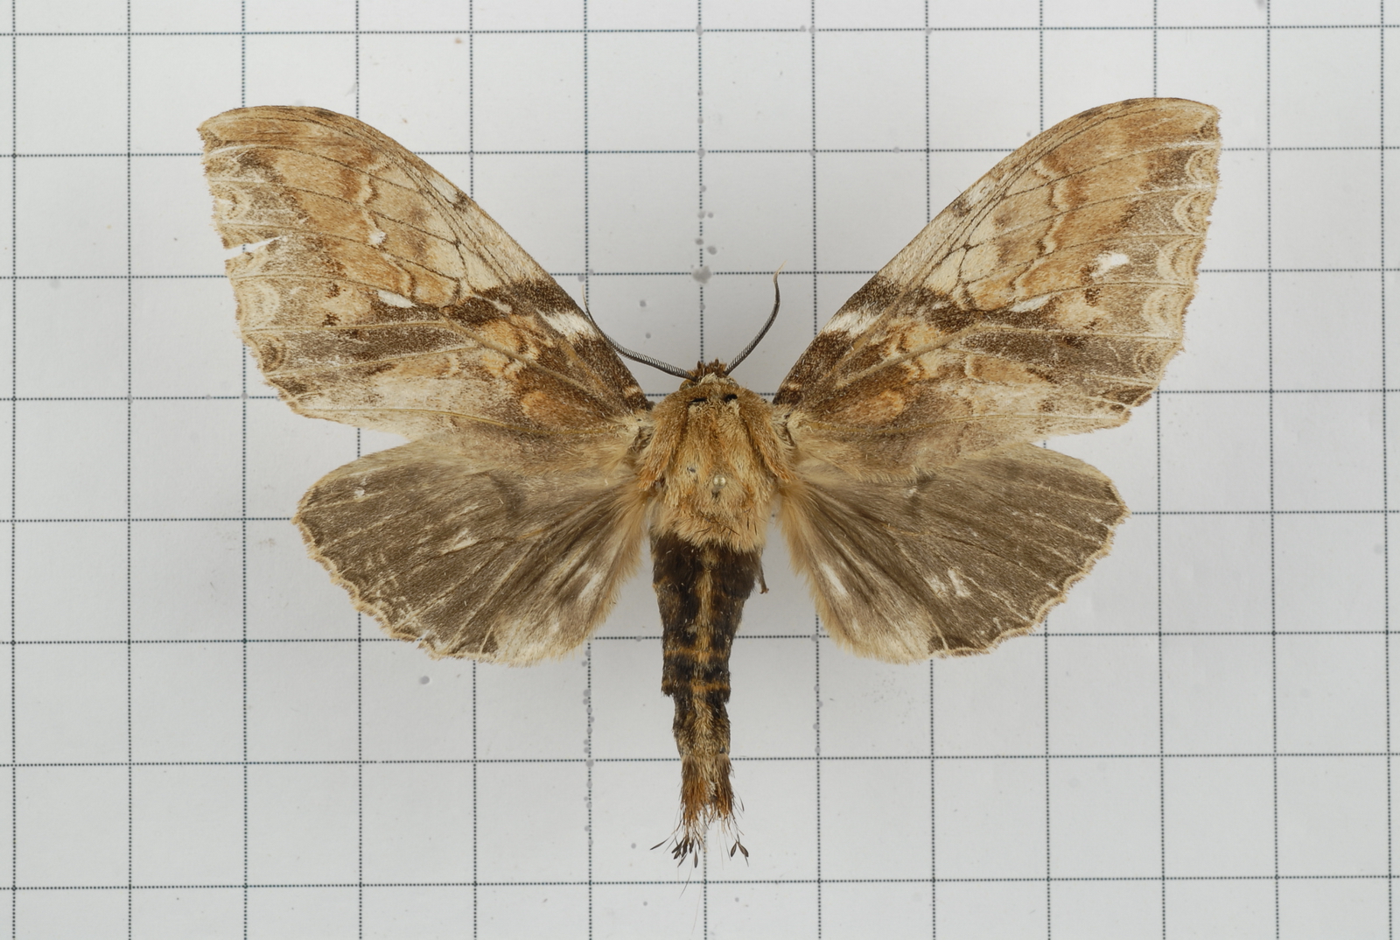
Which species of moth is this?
Dudusa nobilis
